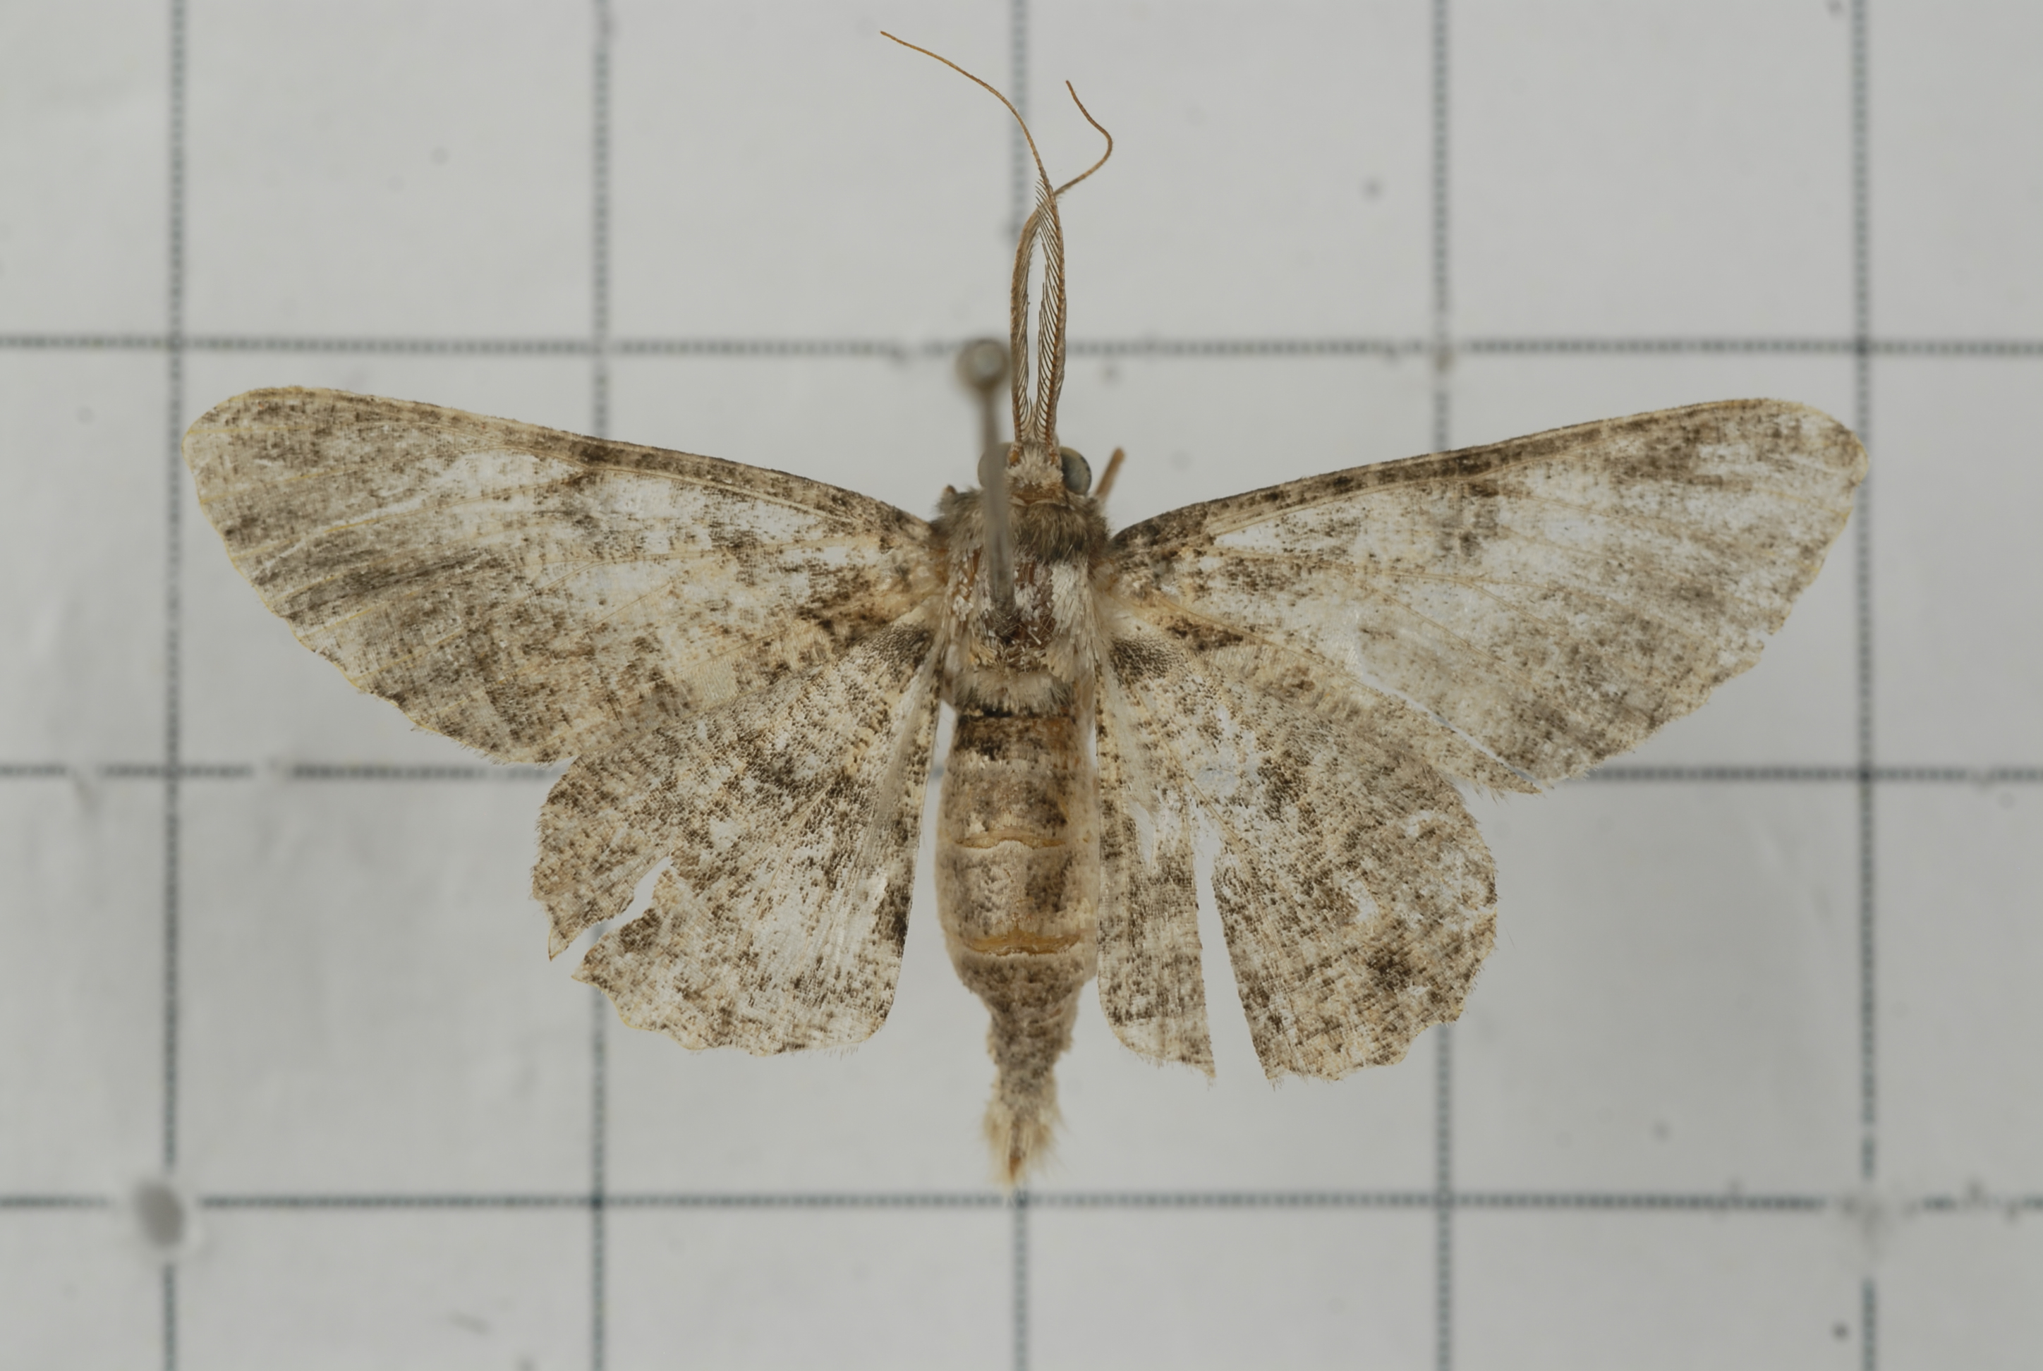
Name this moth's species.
Ascotis selenaria imparata
